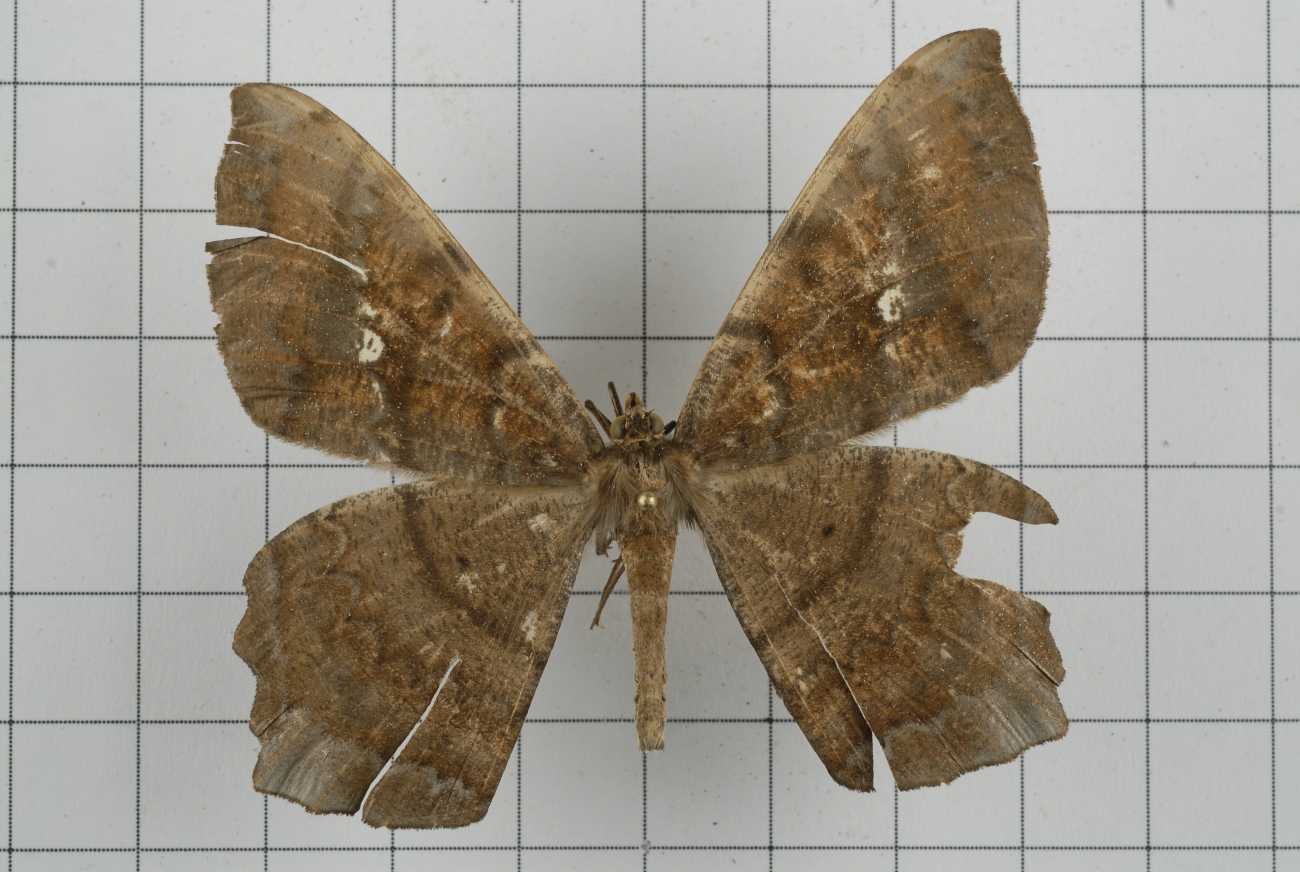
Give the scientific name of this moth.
Amblychia angeronaria
